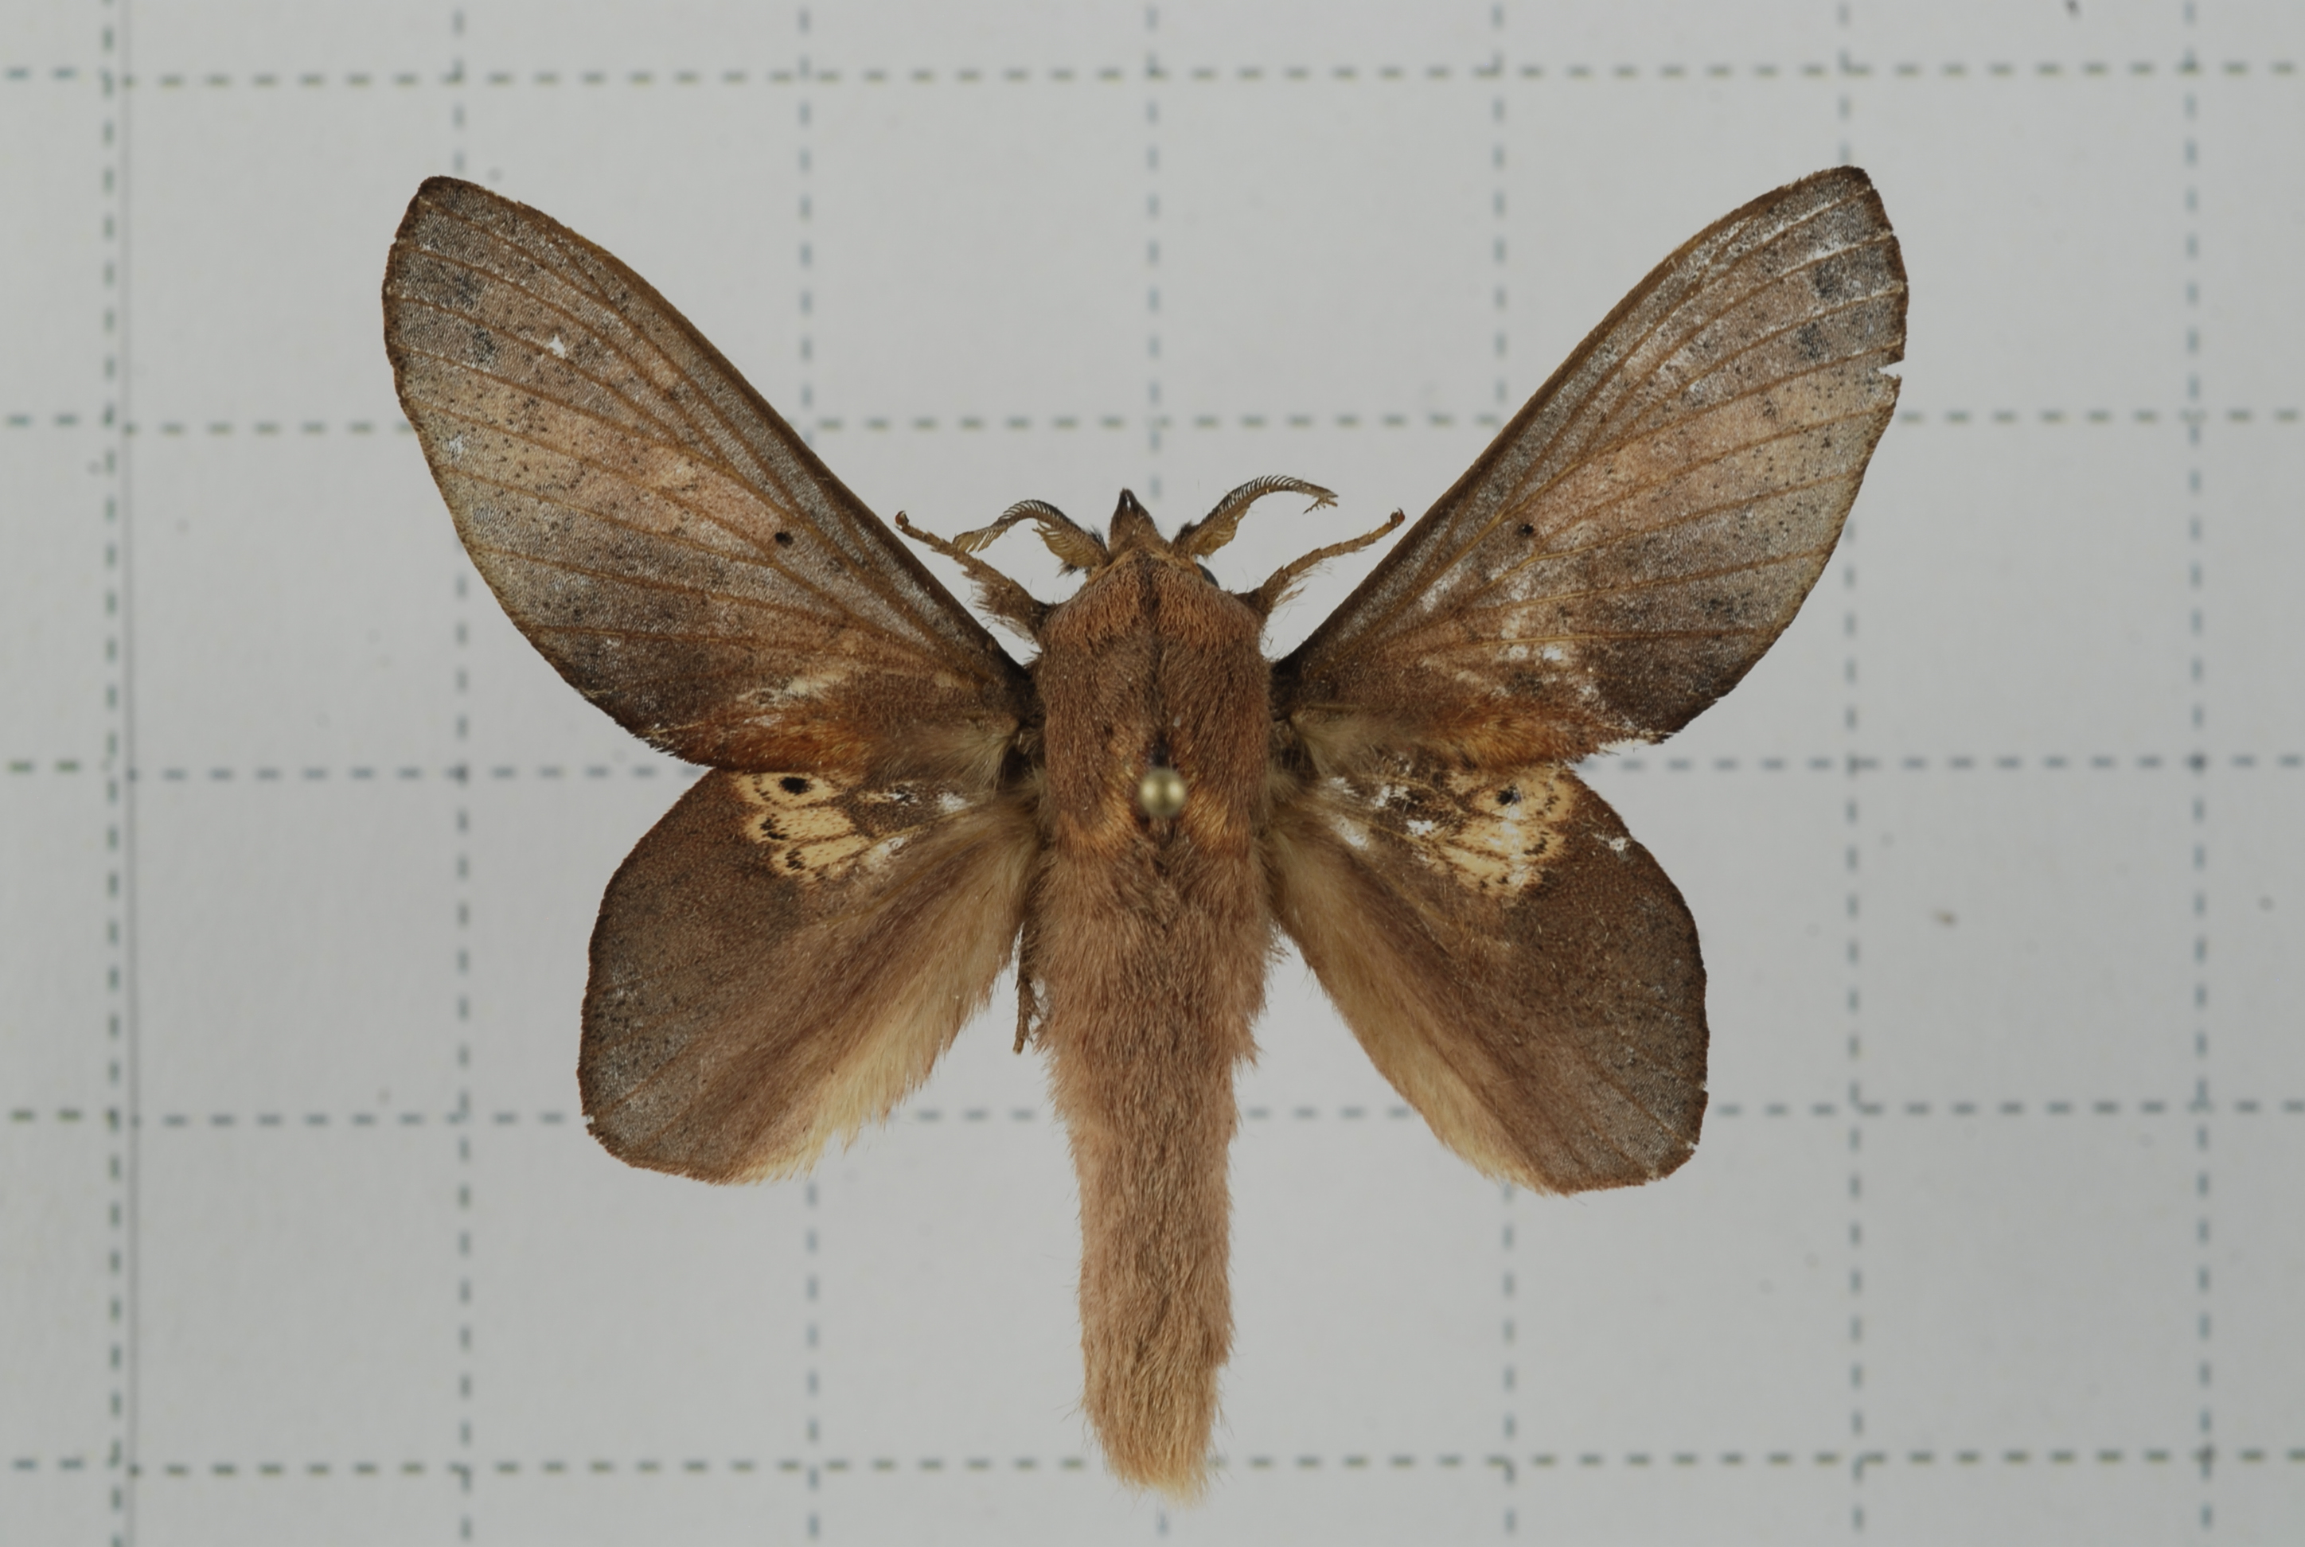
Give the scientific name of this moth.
Gastropacha pardale formosana
